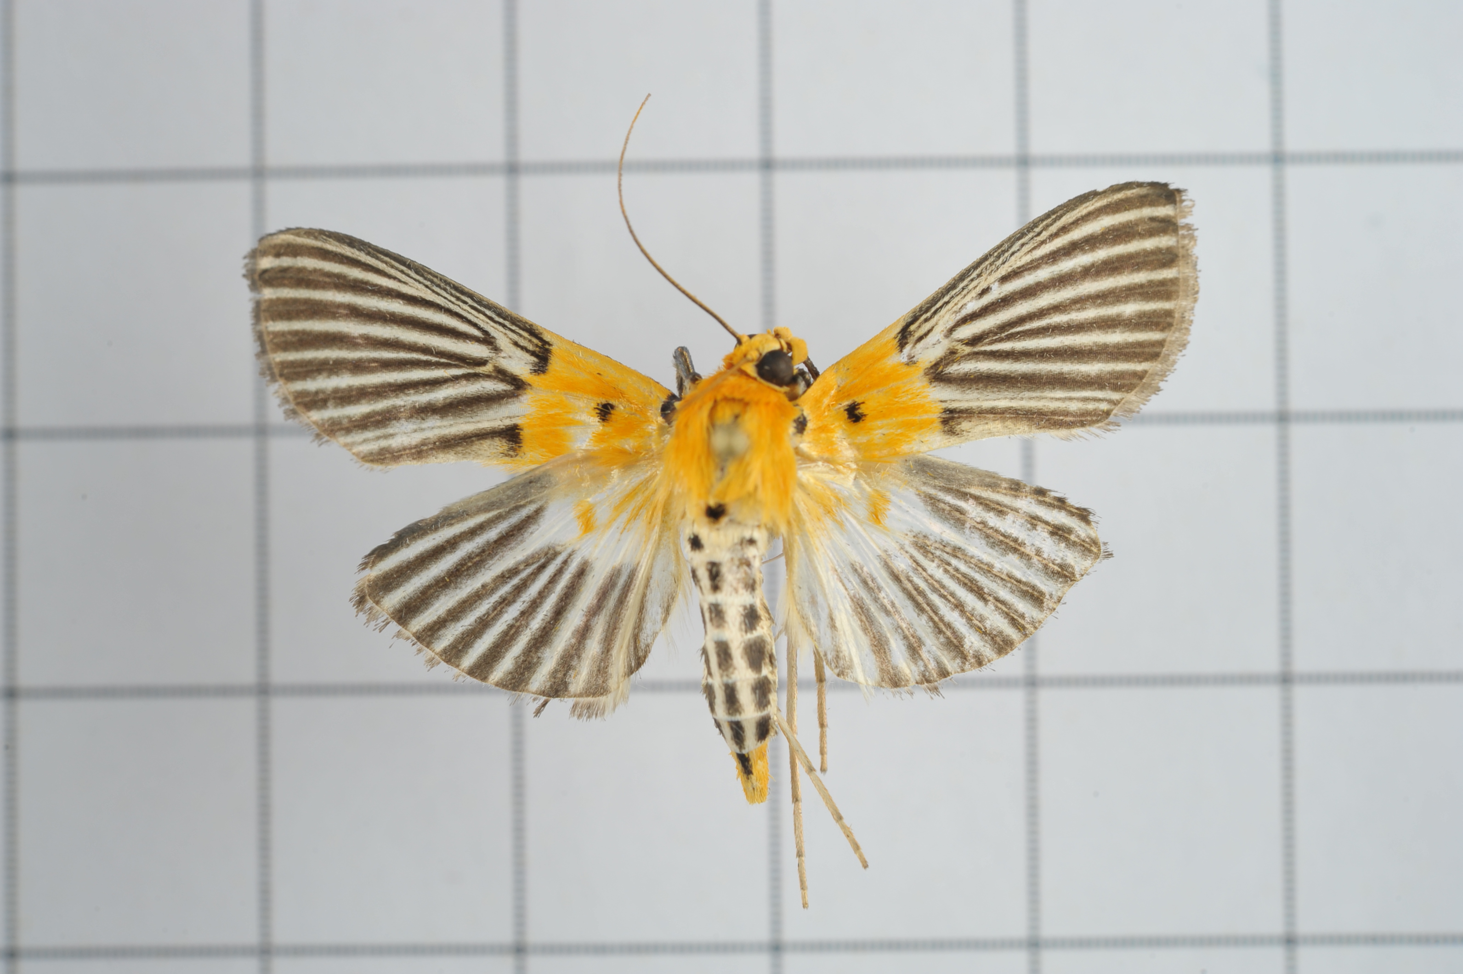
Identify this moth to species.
Nevrina procopia
